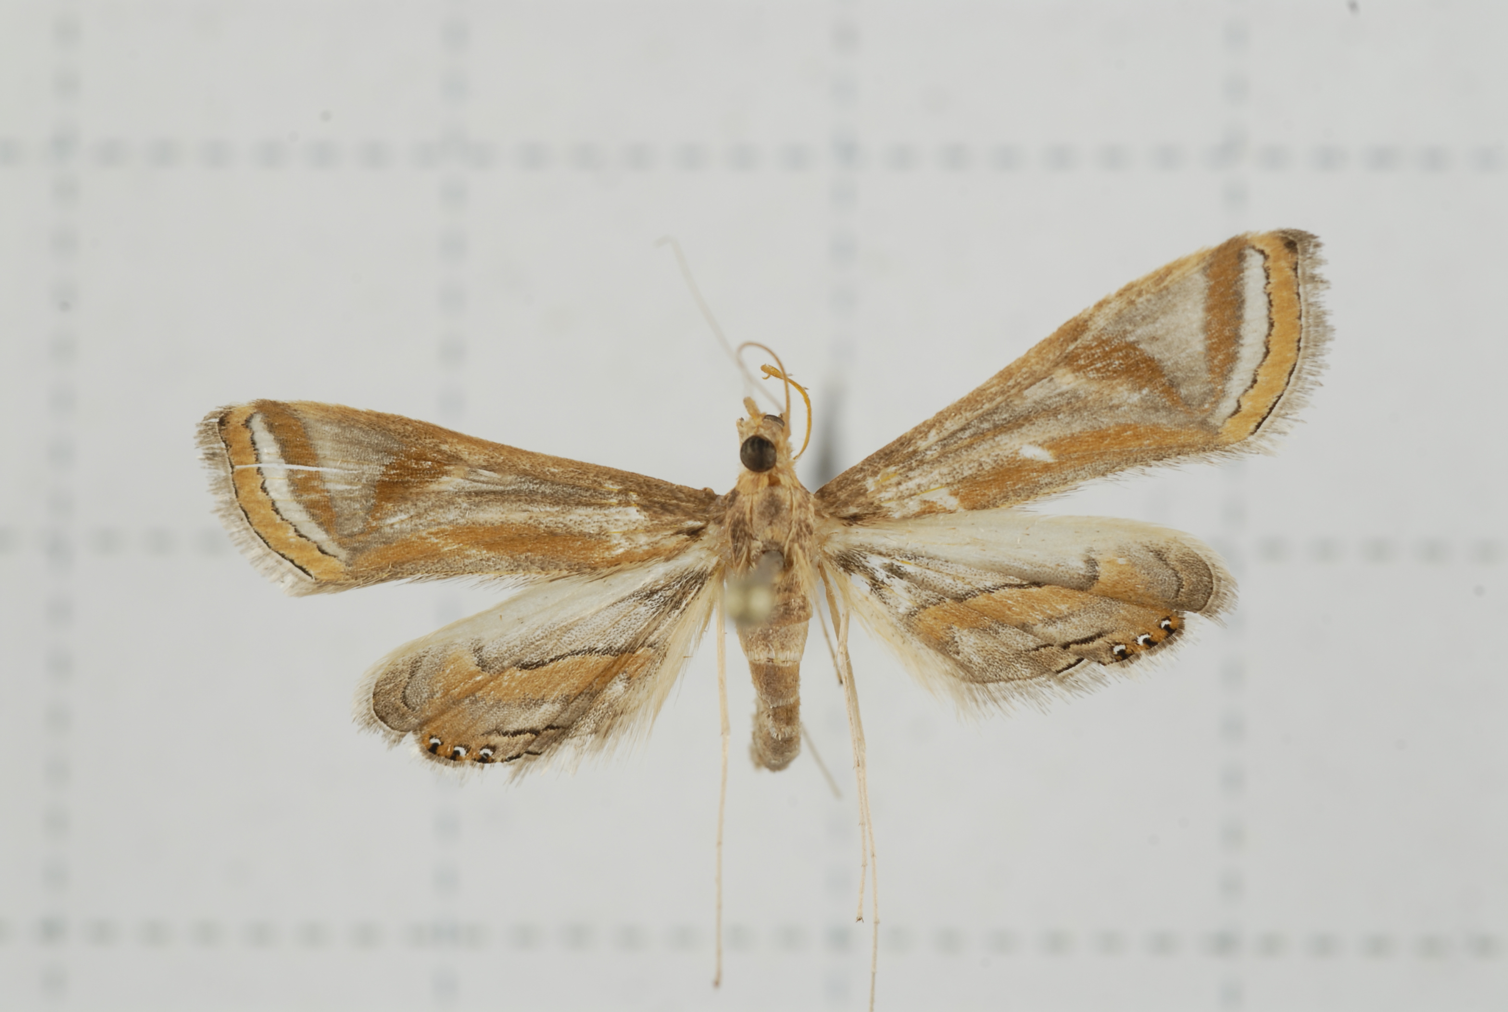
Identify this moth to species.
Eoophyla gibbosalis
